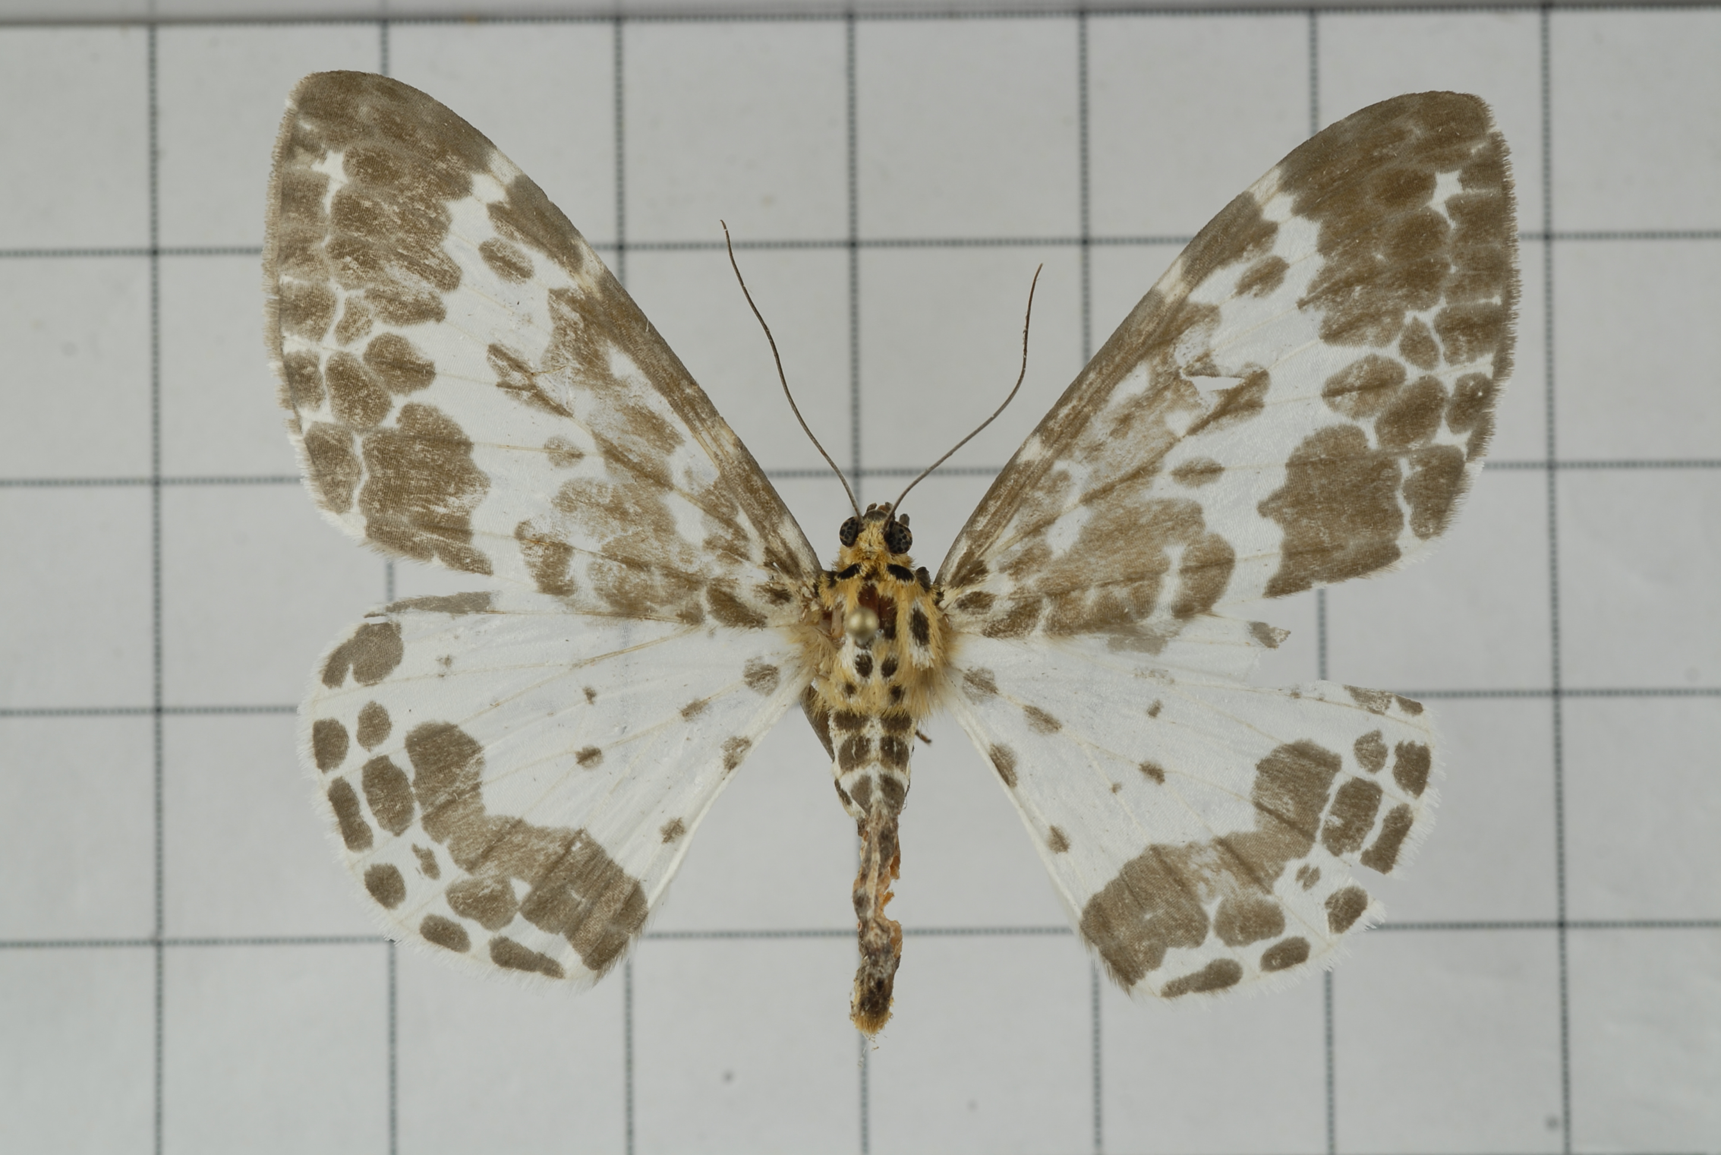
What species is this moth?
Pogonopygia pavida pavida
